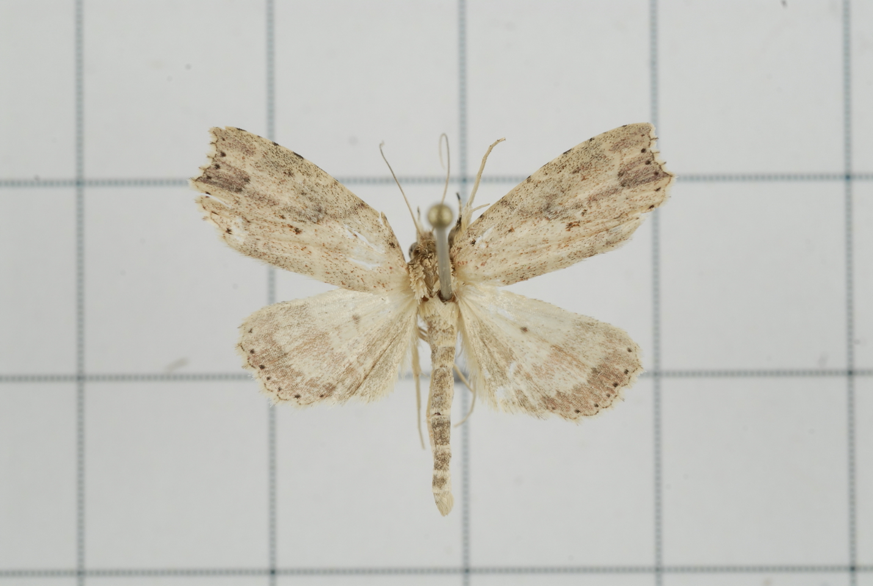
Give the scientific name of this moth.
Olulis puncticinctalis
